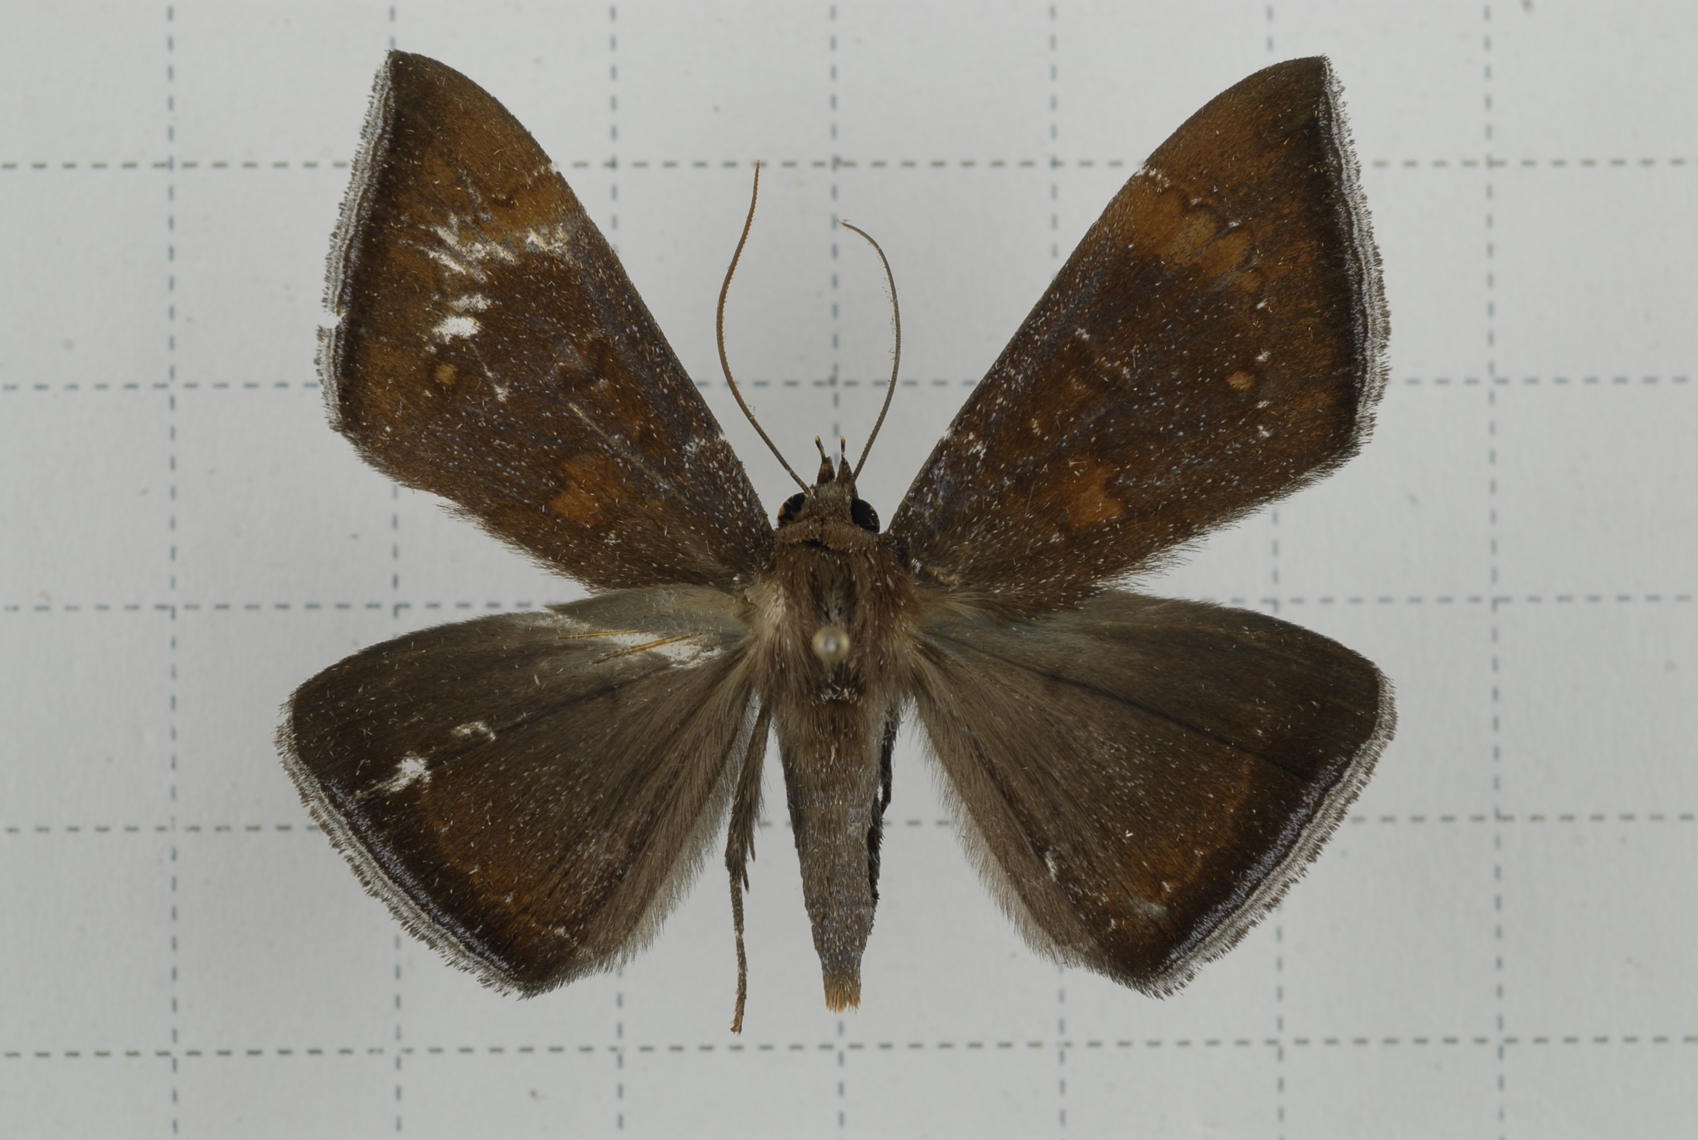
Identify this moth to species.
Platyja acerces
